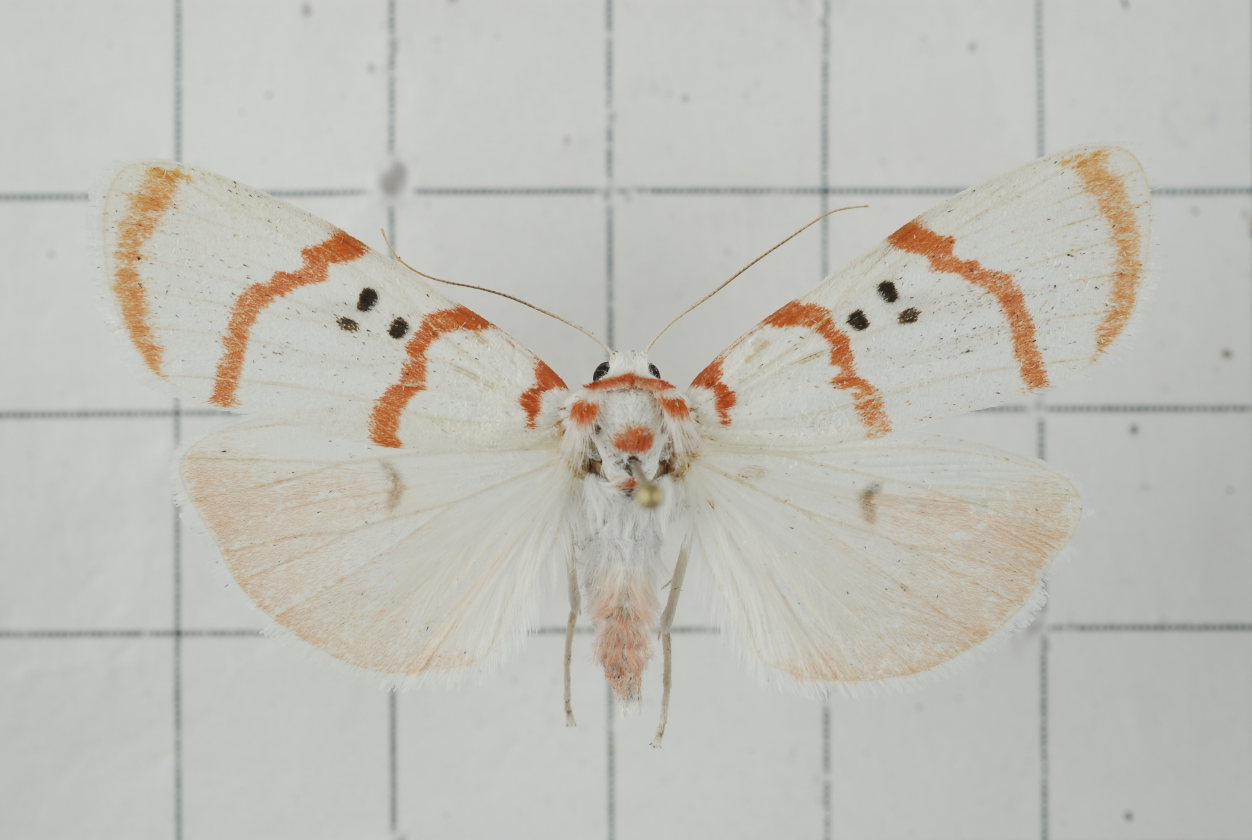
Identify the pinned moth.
Cyana subalba
